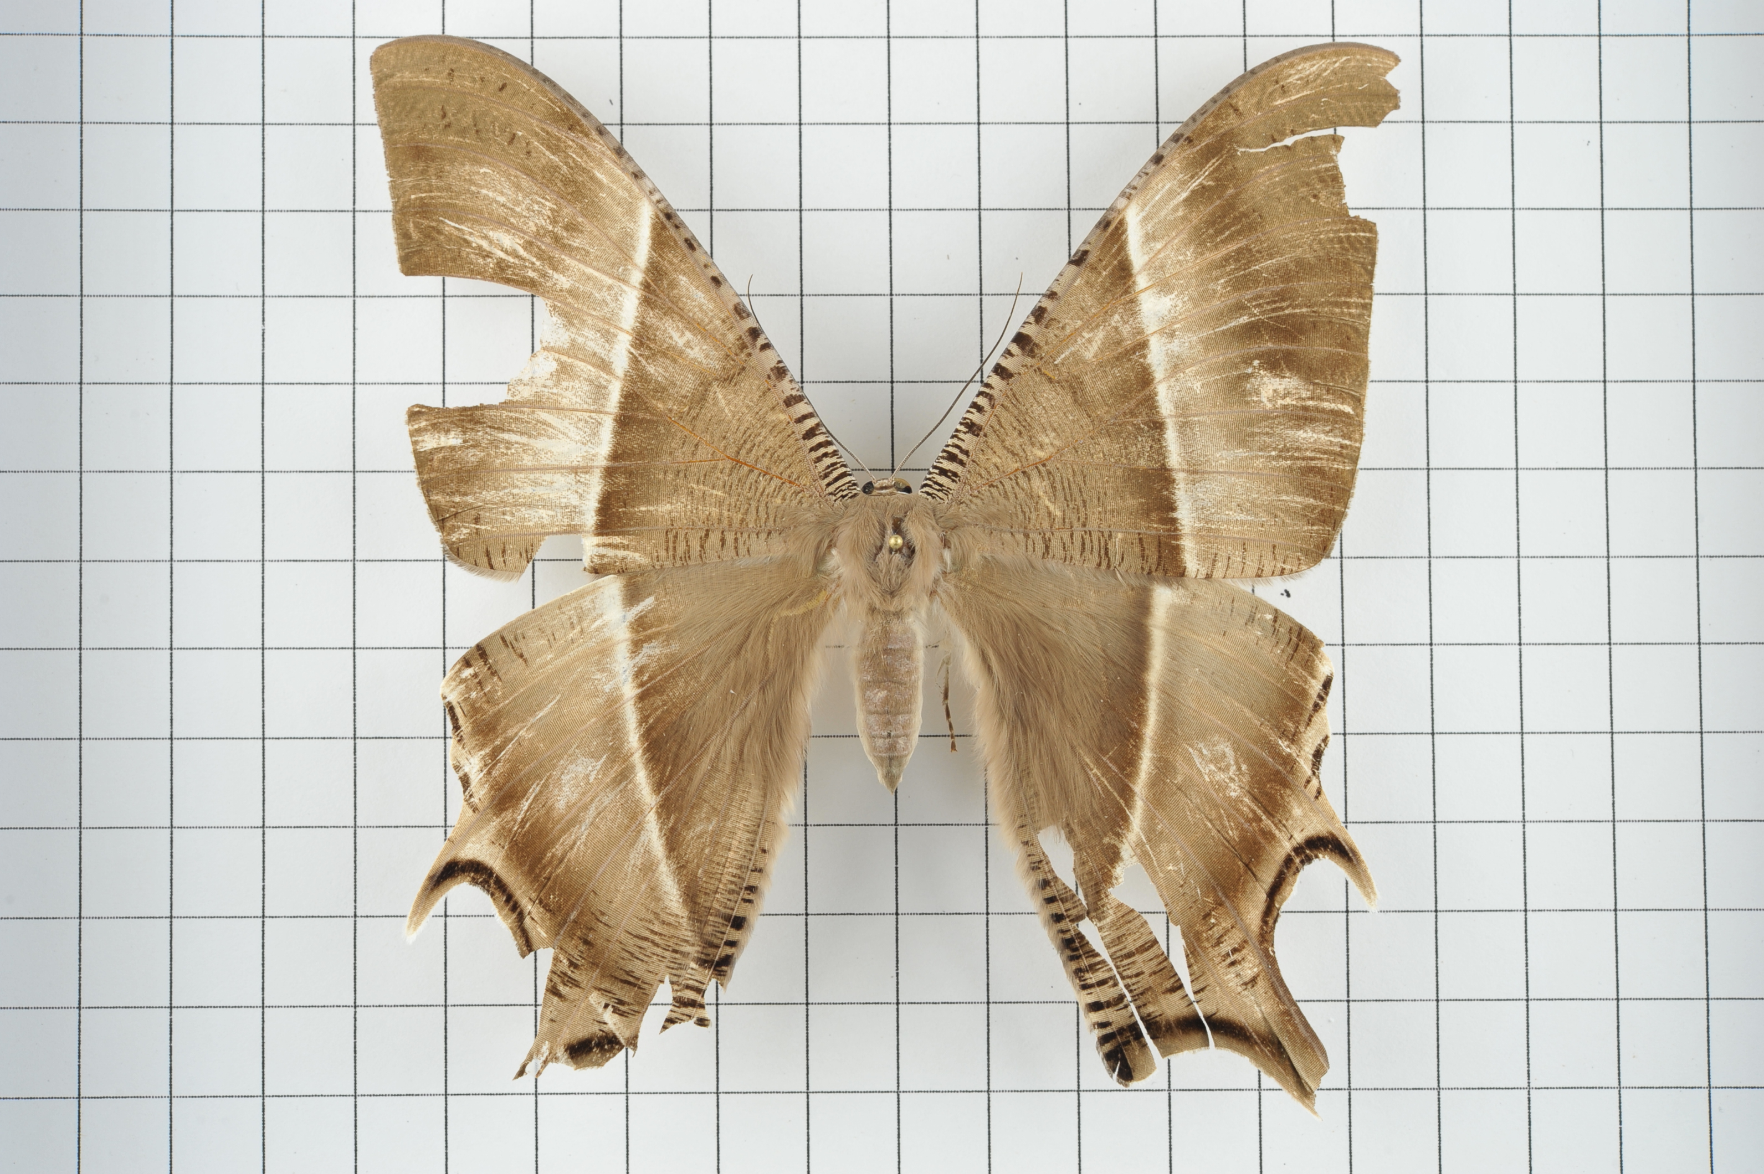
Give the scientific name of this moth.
Lyssa zampa
